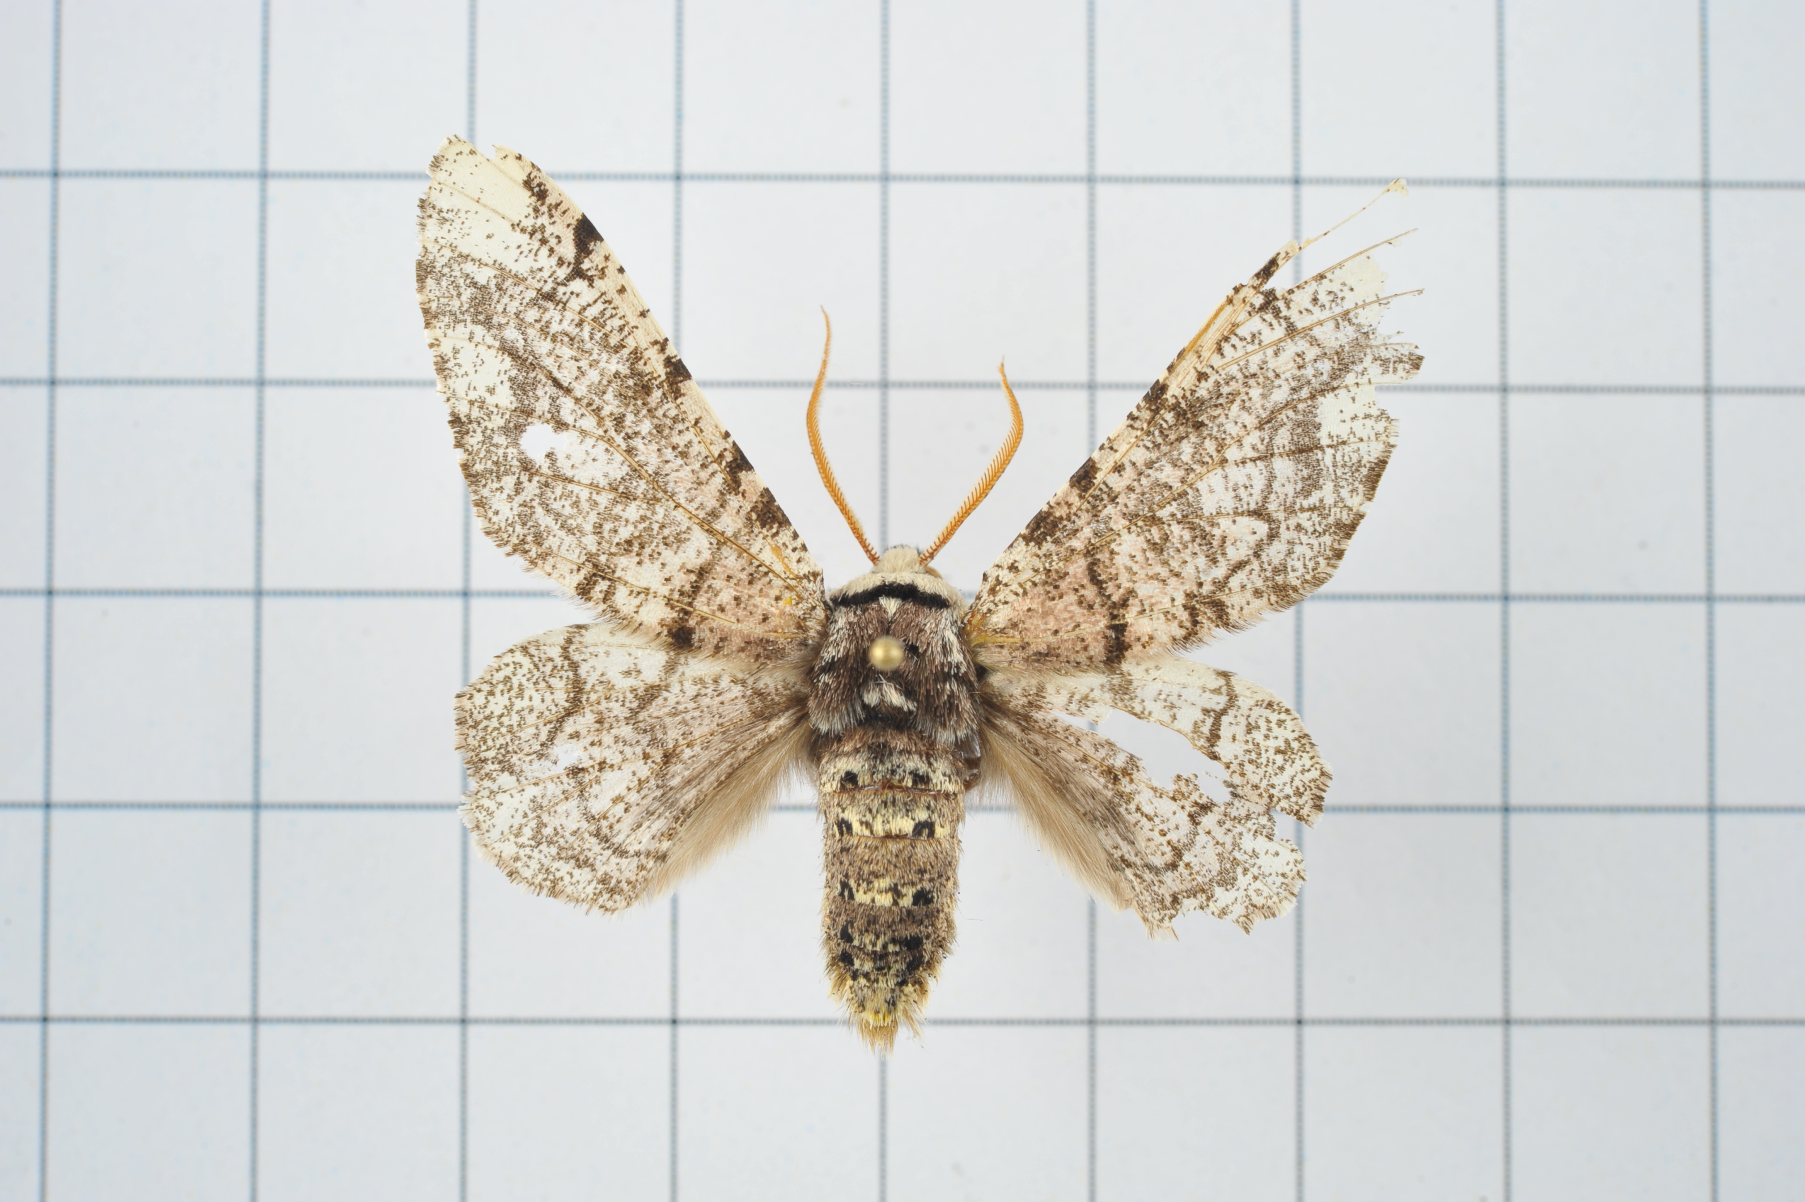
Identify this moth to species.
Biston robustum subrobustum
